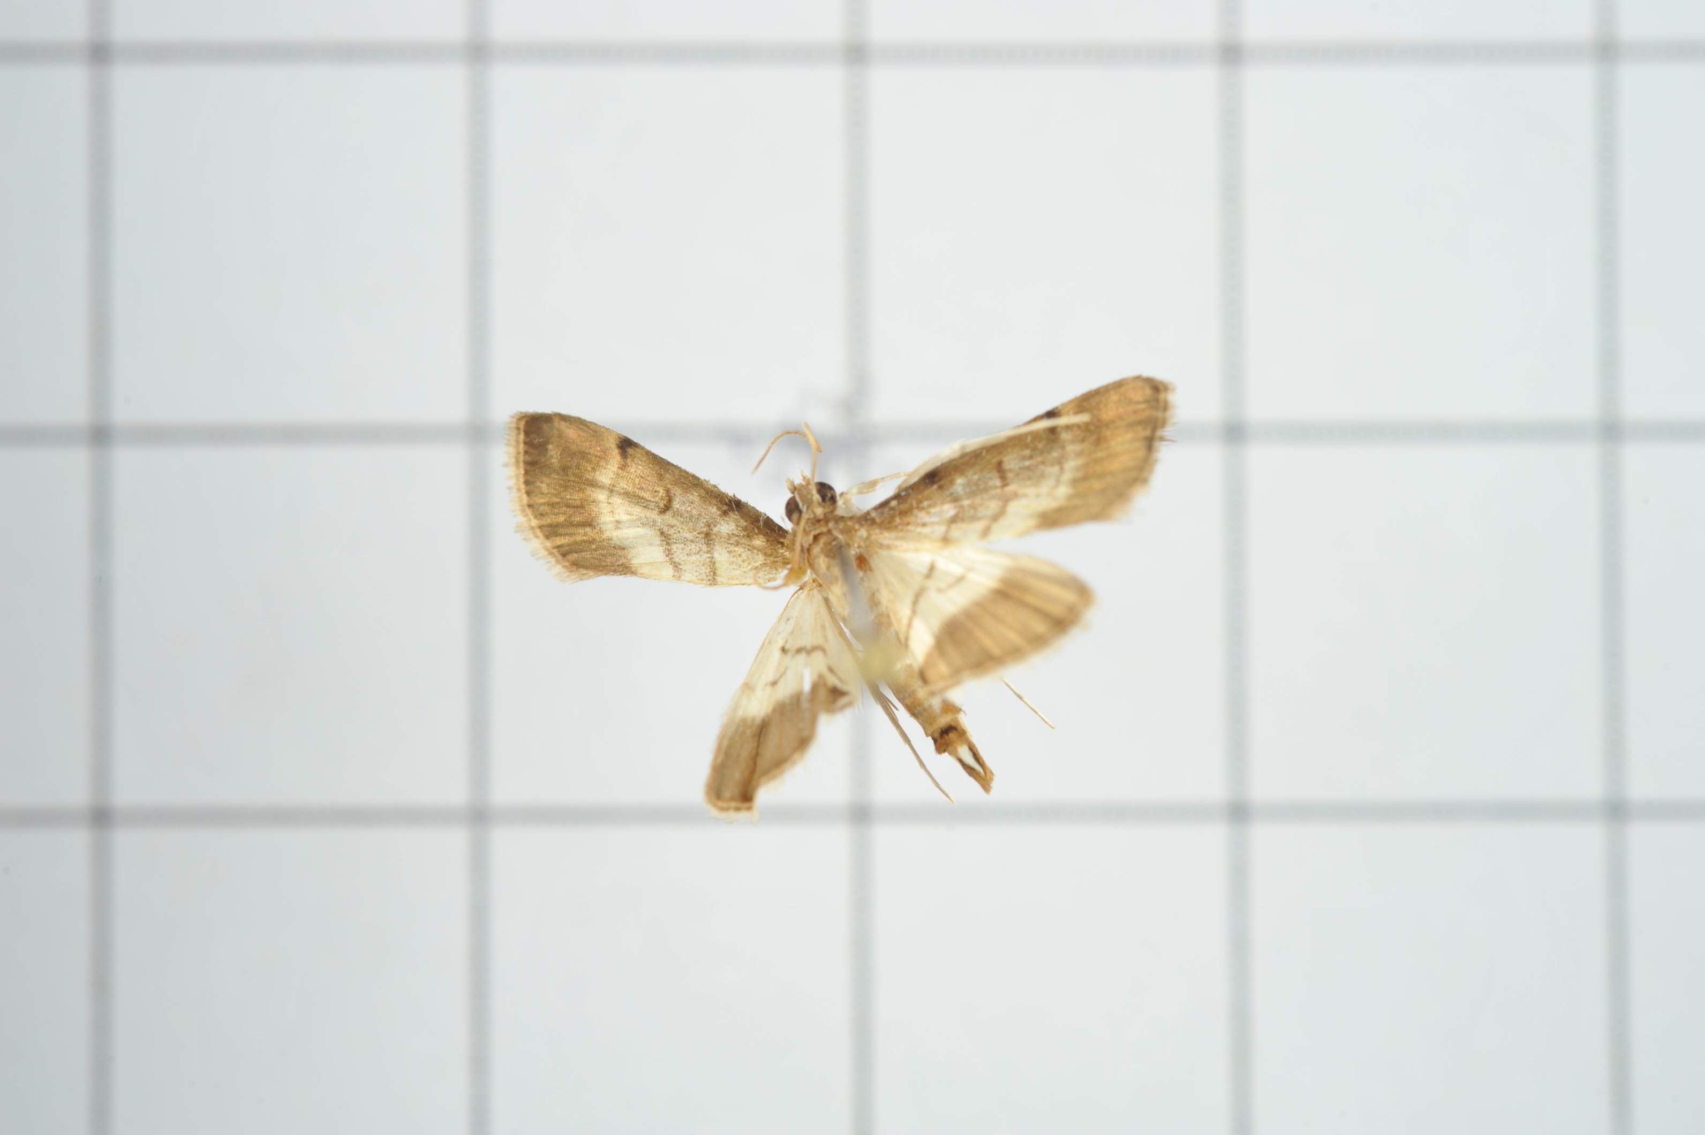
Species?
Cnaphalocrocis pilosa
